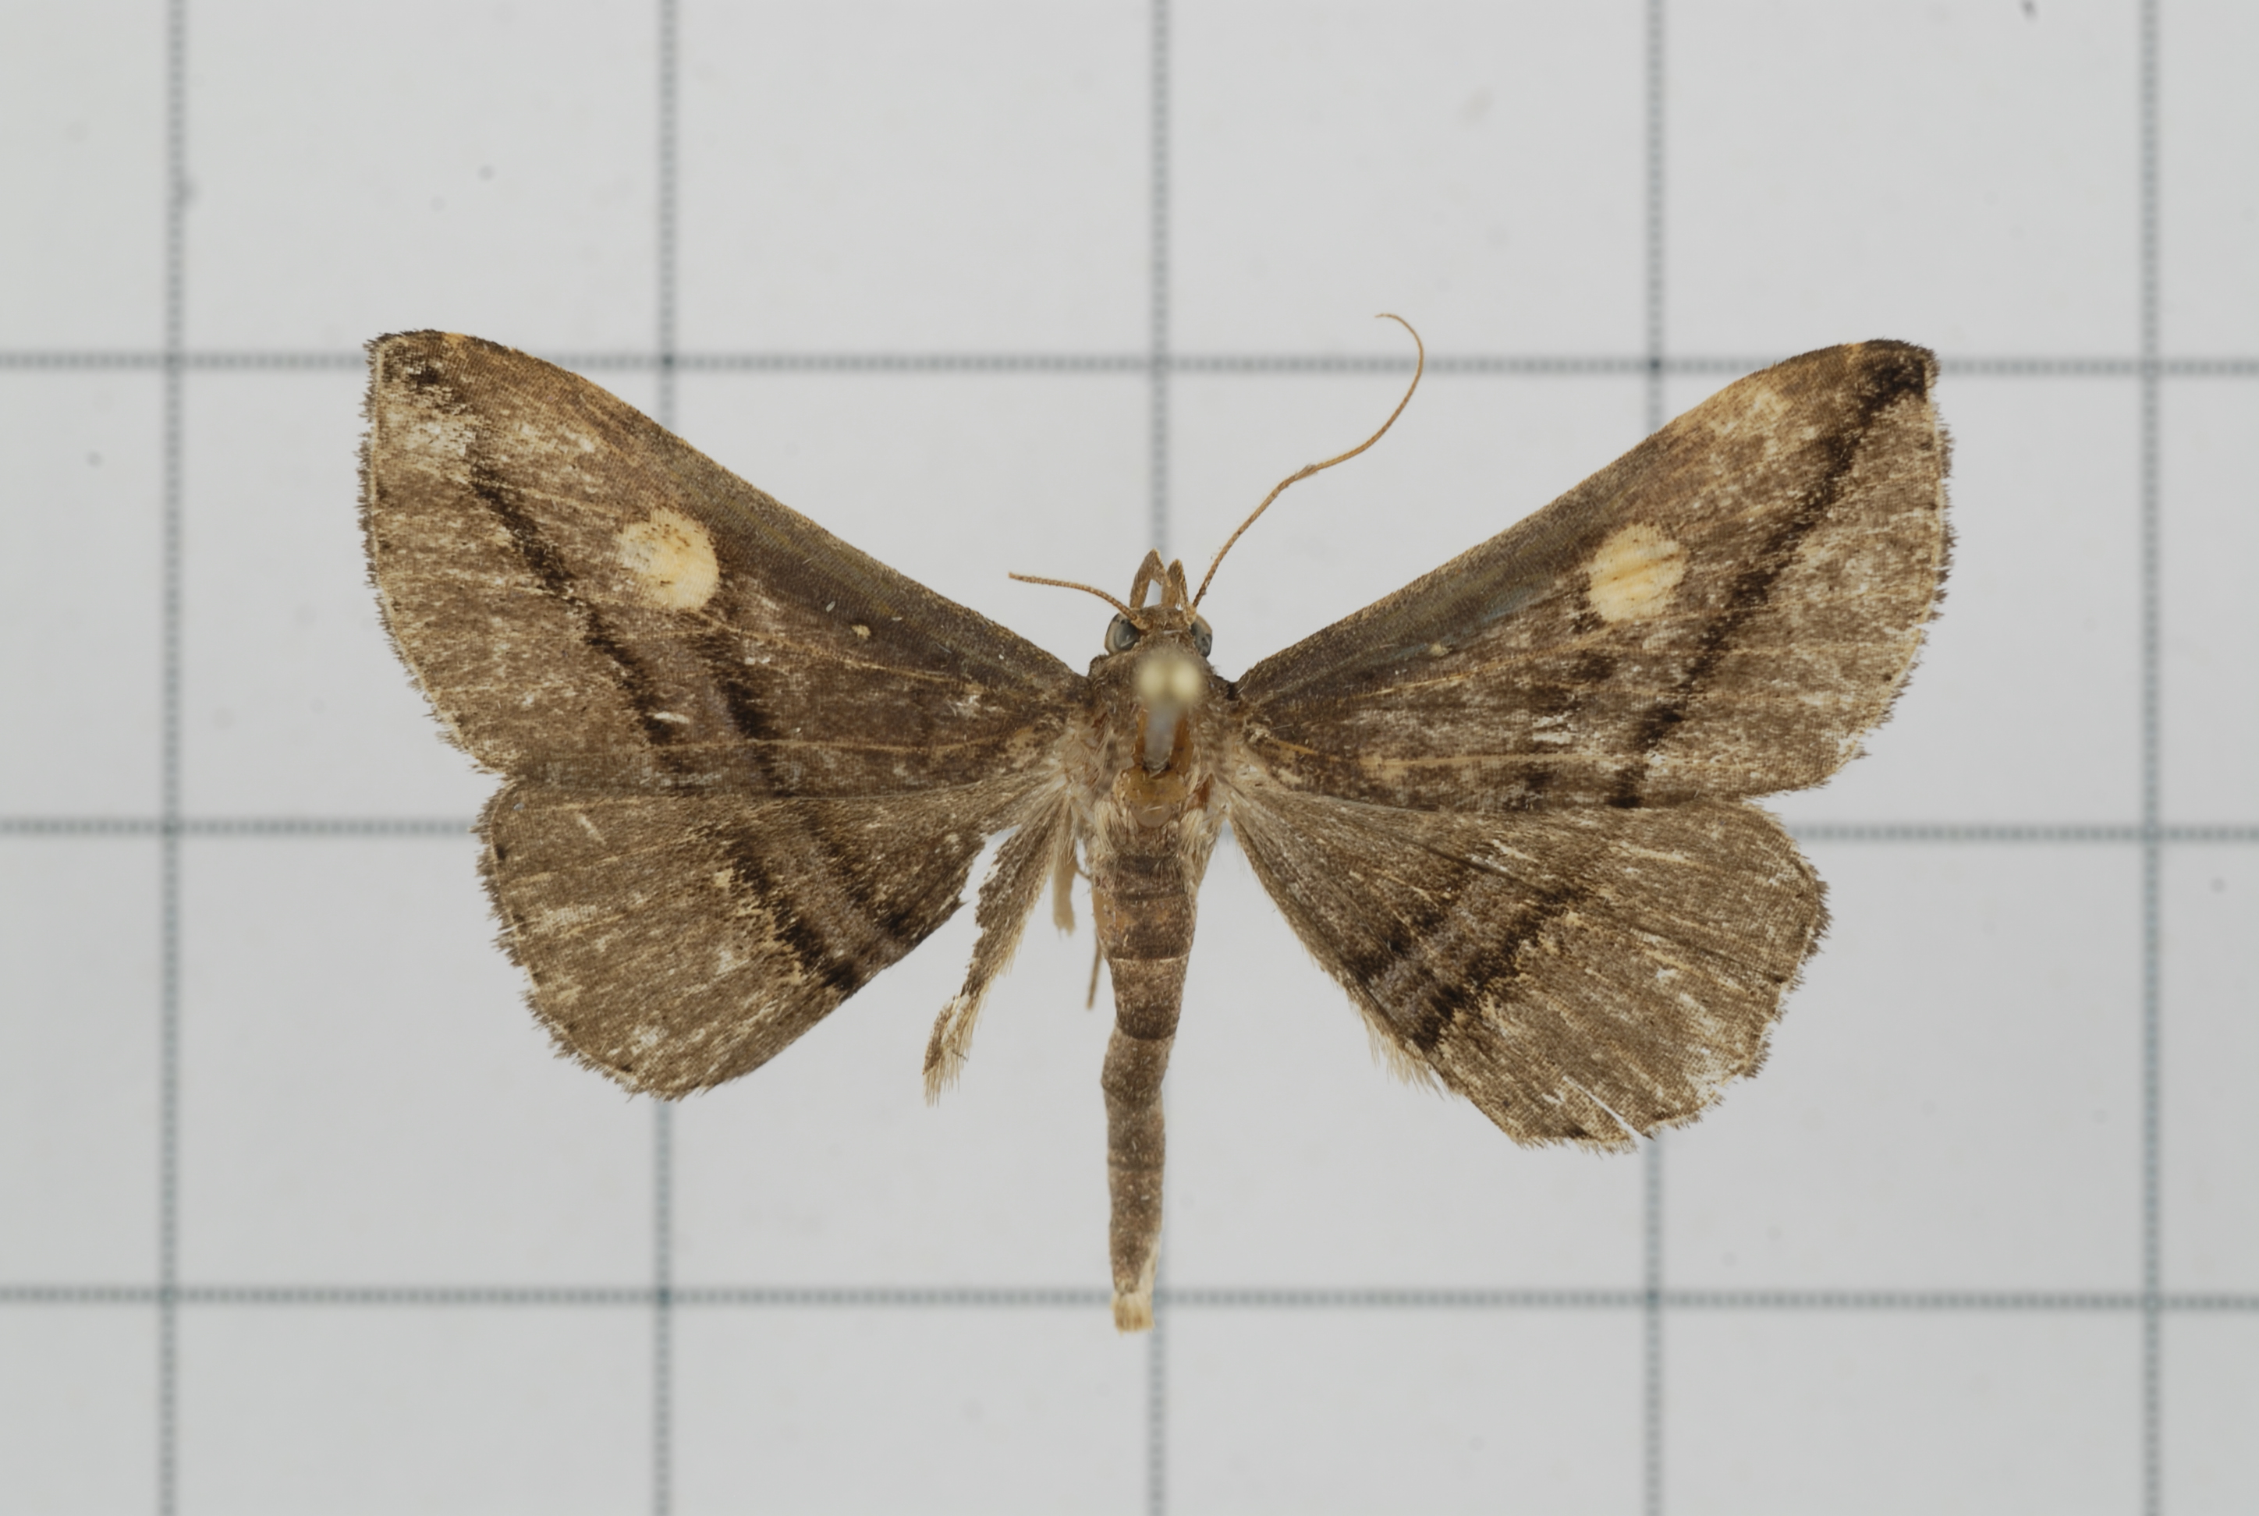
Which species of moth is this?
Hadennia ochreistigma
